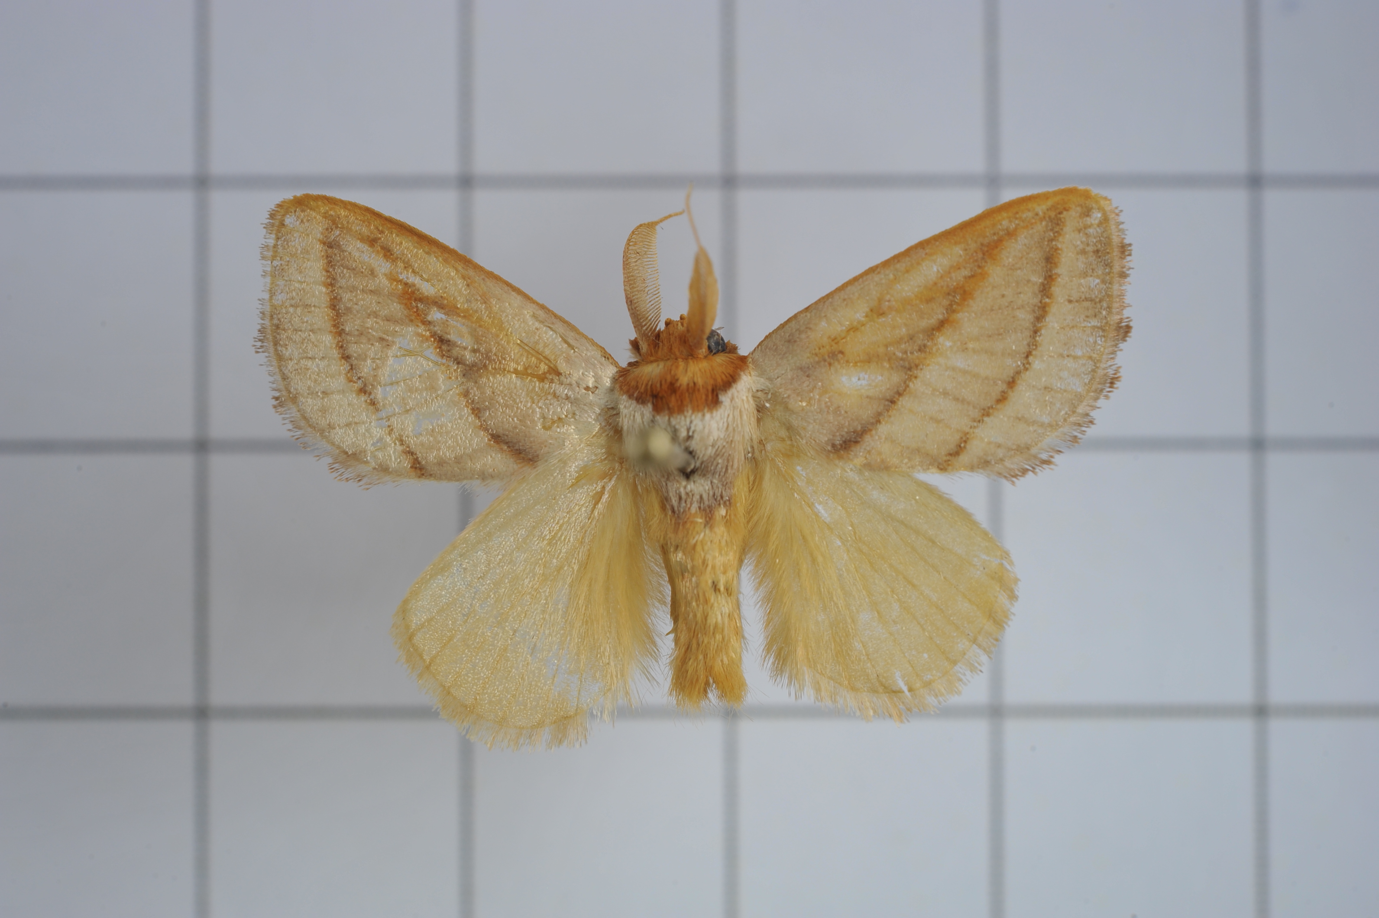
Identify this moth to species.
Cania heppneri
